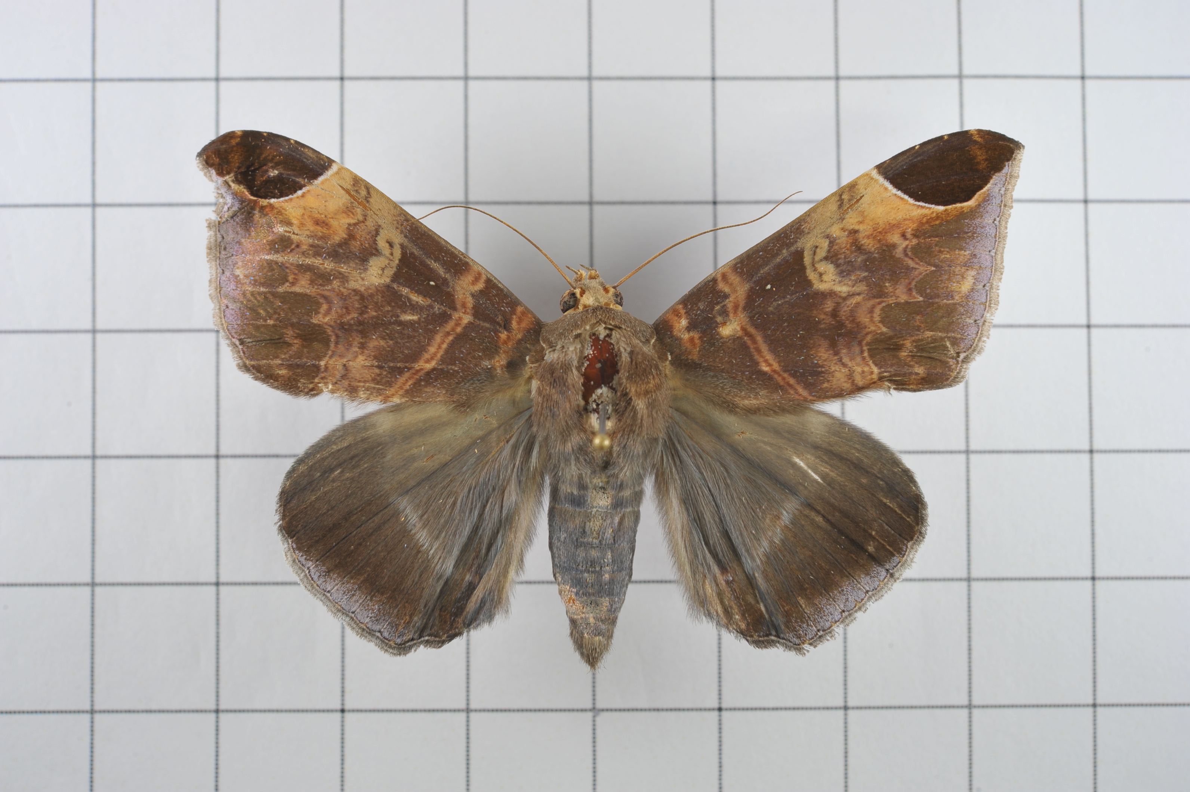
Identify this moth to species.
Pindara illibata
